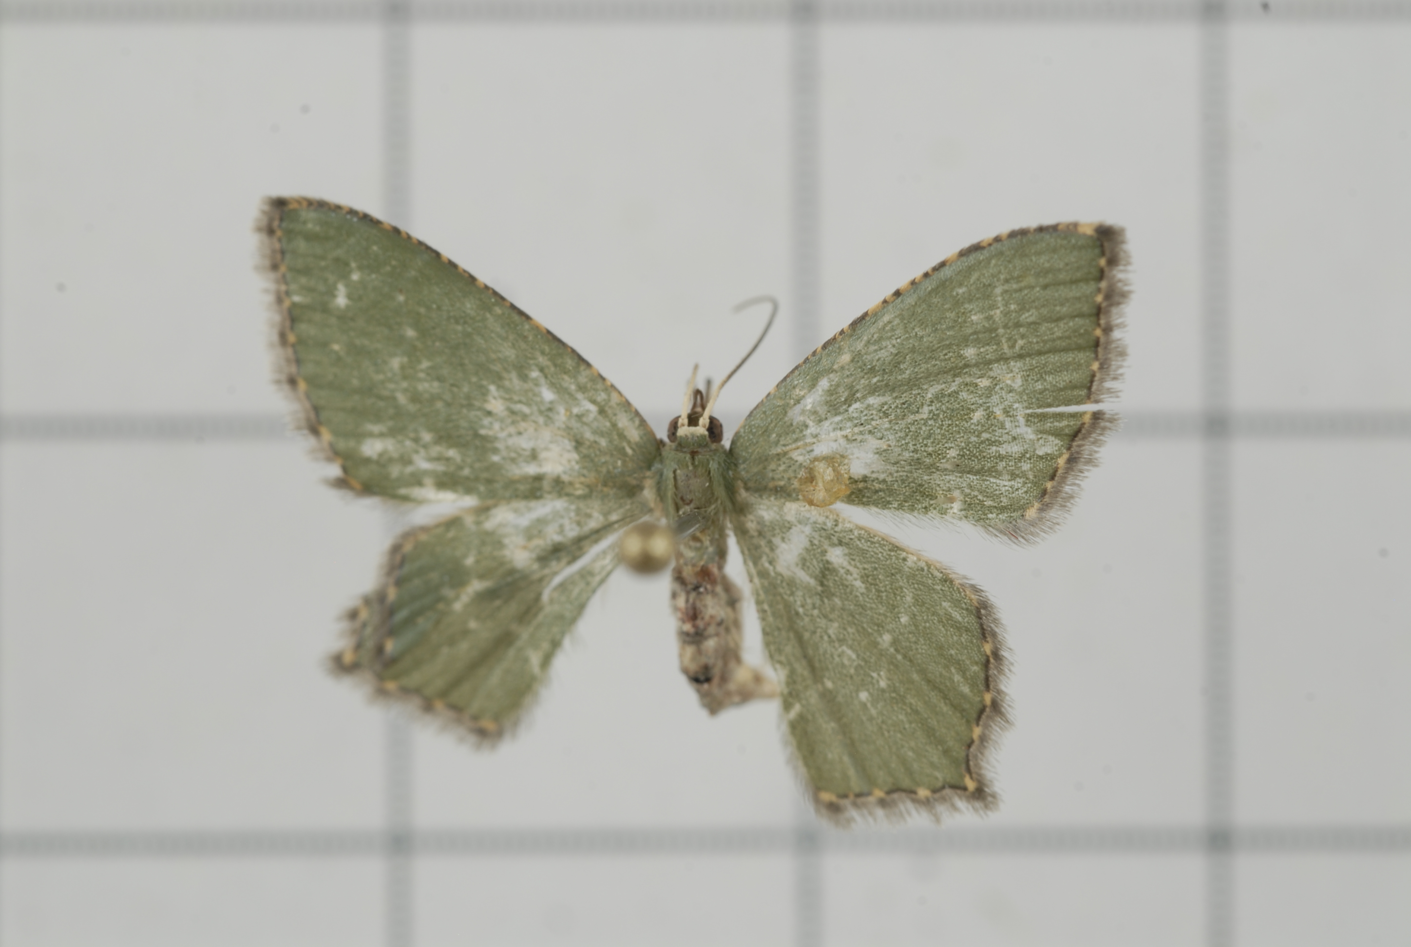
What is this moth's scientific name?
Hemithea pallidimunda
